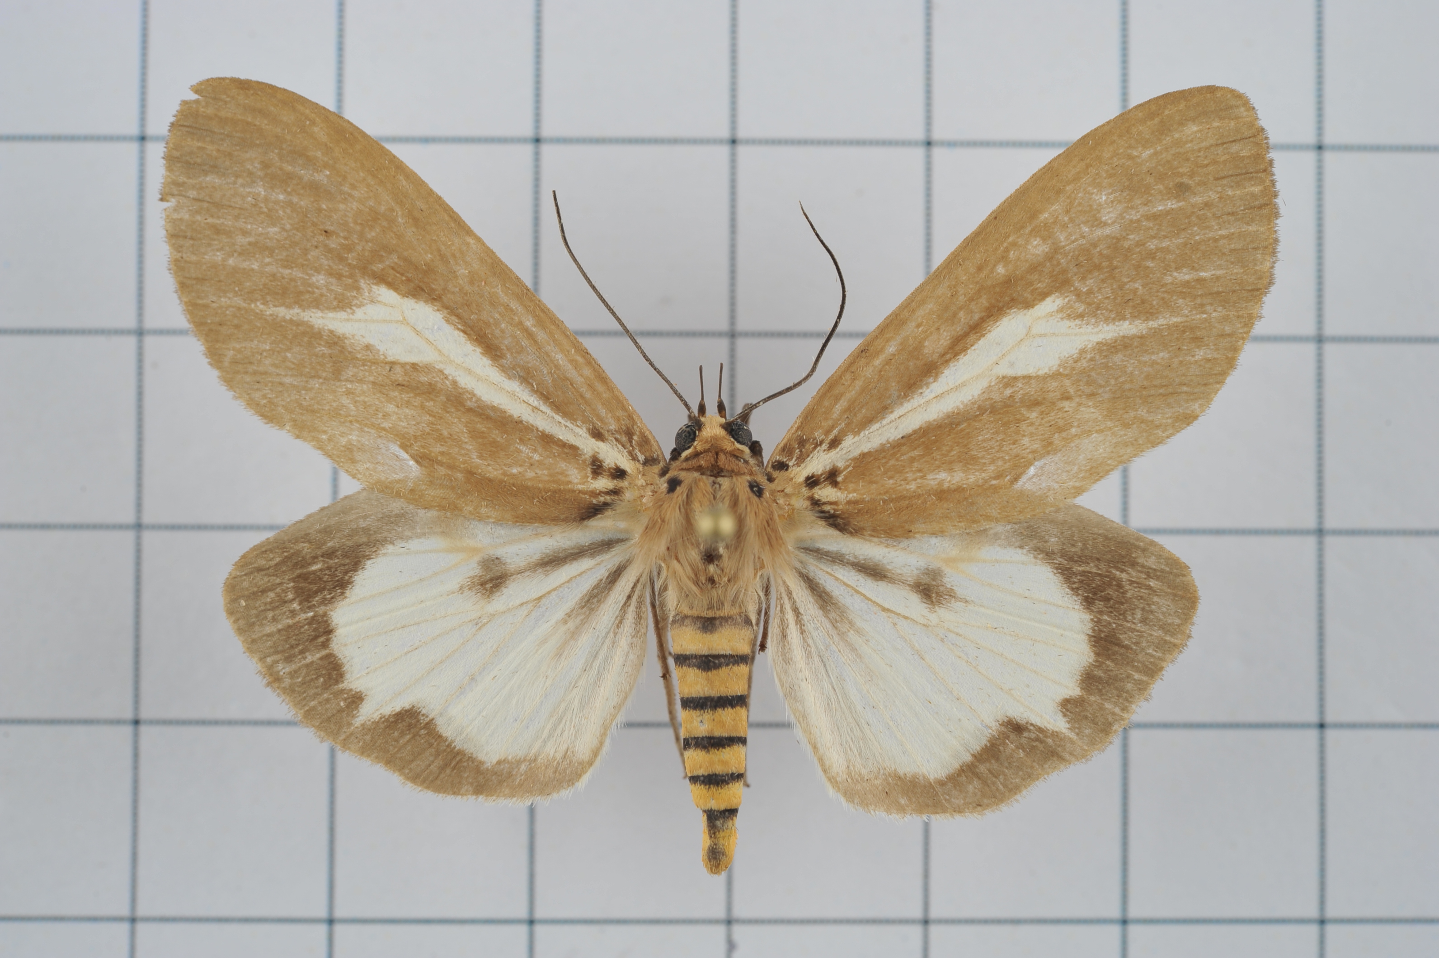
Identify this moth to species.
Asota heliconia zebrina
